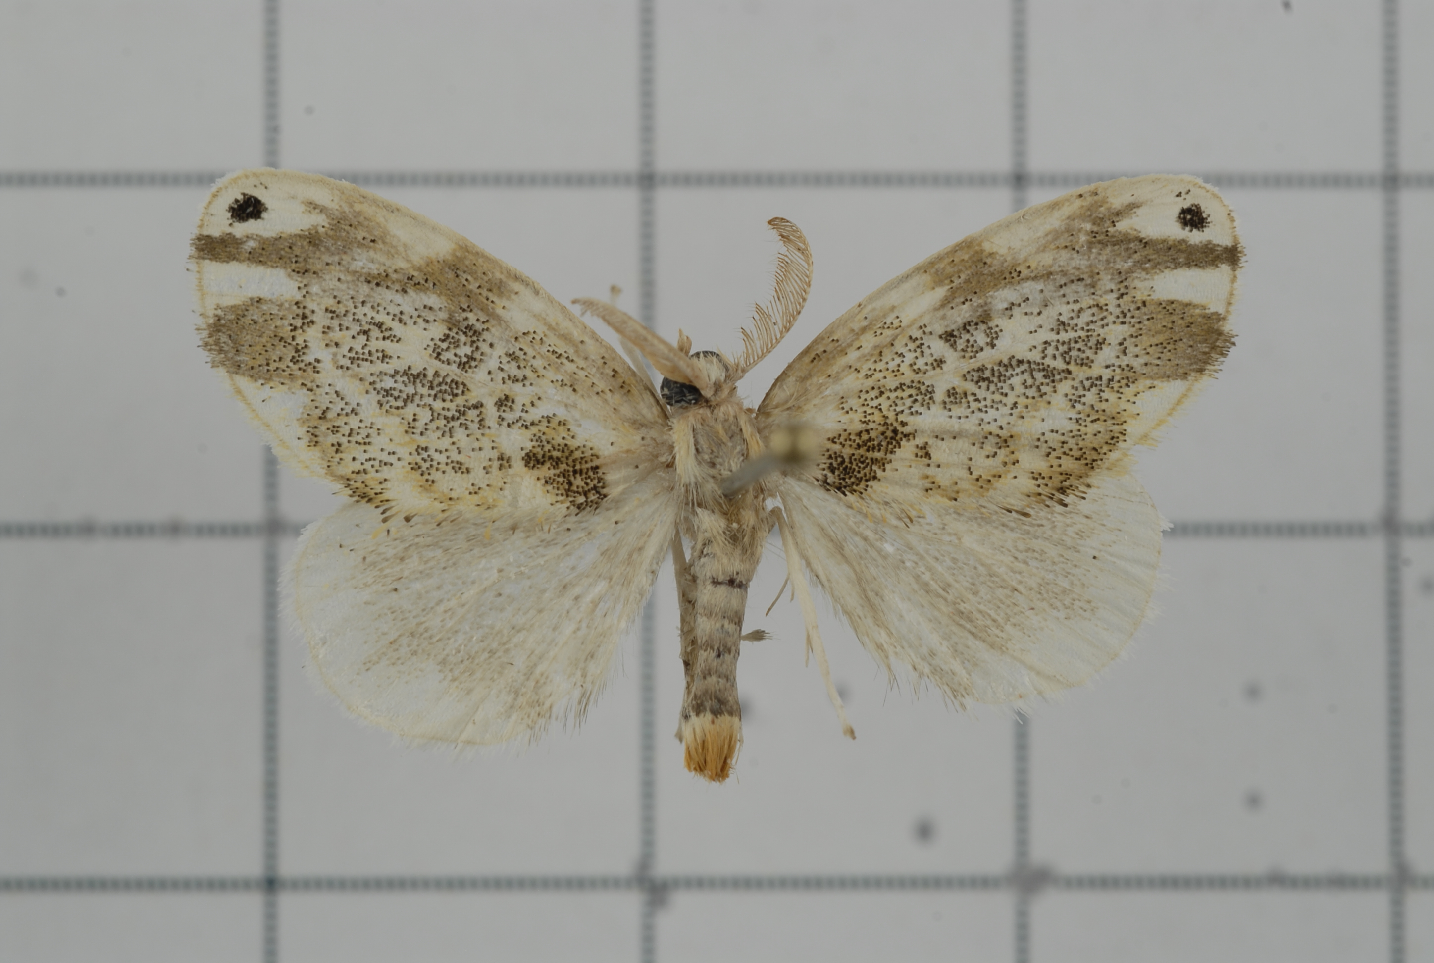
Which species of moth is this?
Artaxa kanshireia
